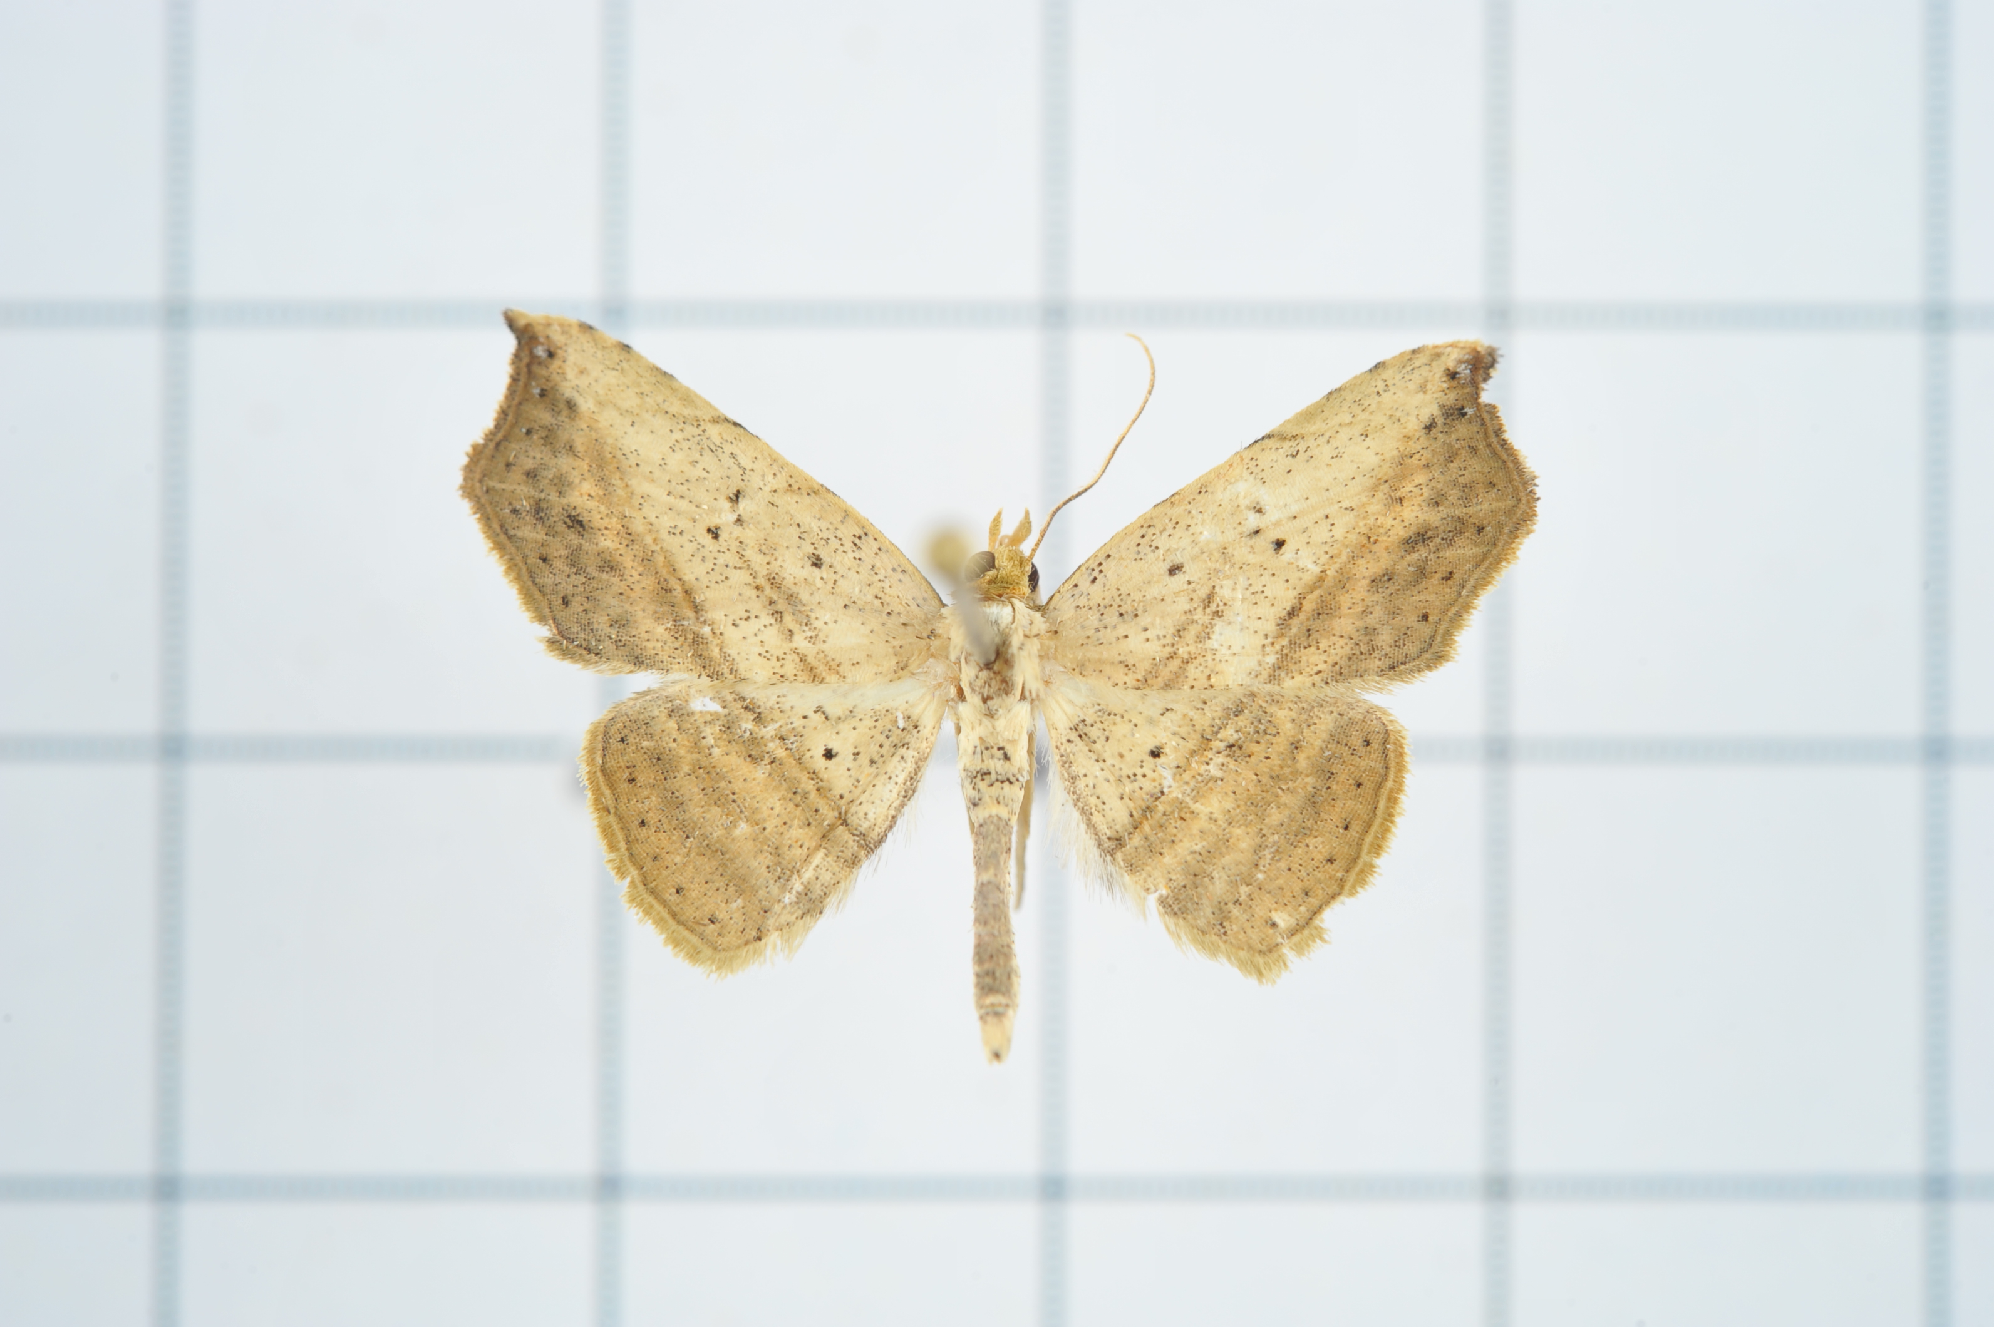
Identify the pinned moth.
Corgatha atrifalcis
